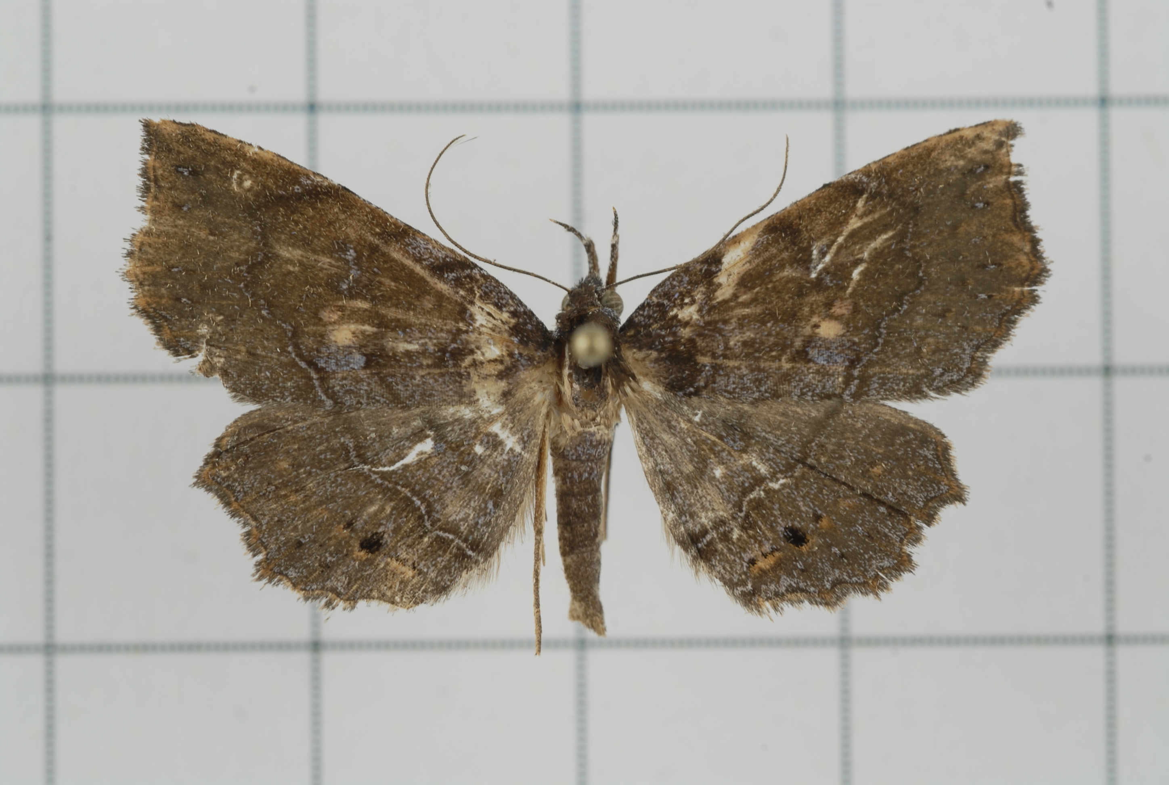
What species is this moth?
Eutrogia morosa
